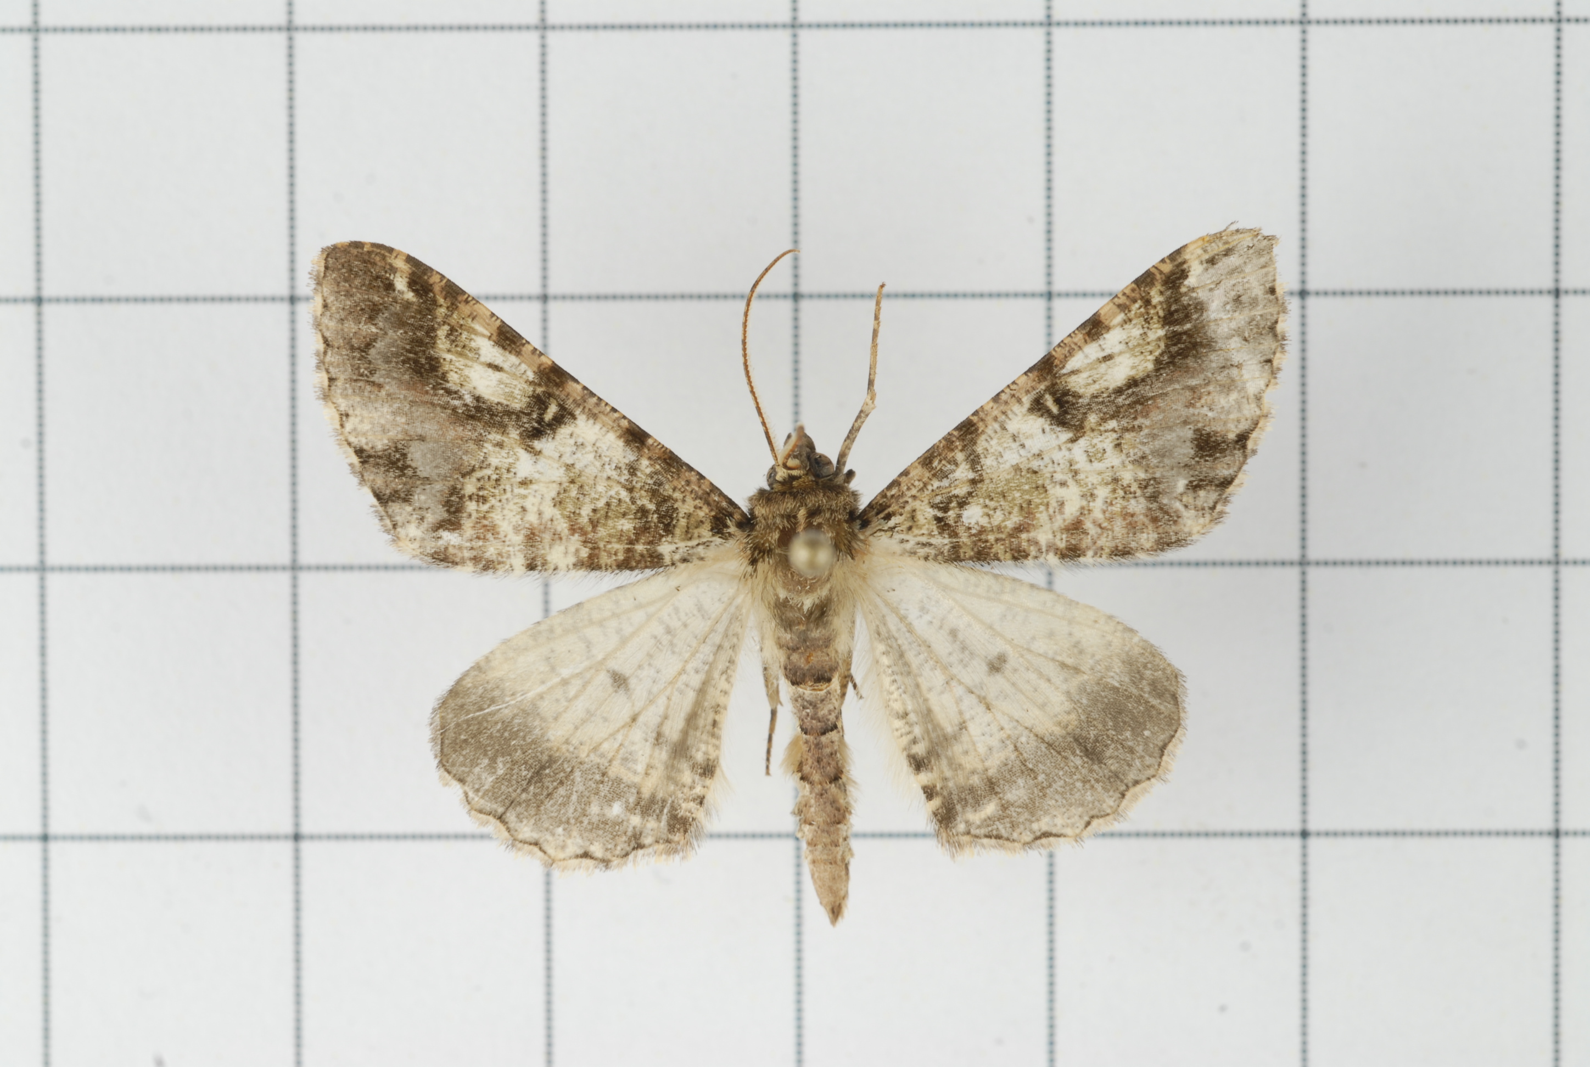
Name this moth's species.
Gasterocome pannosaria orta
